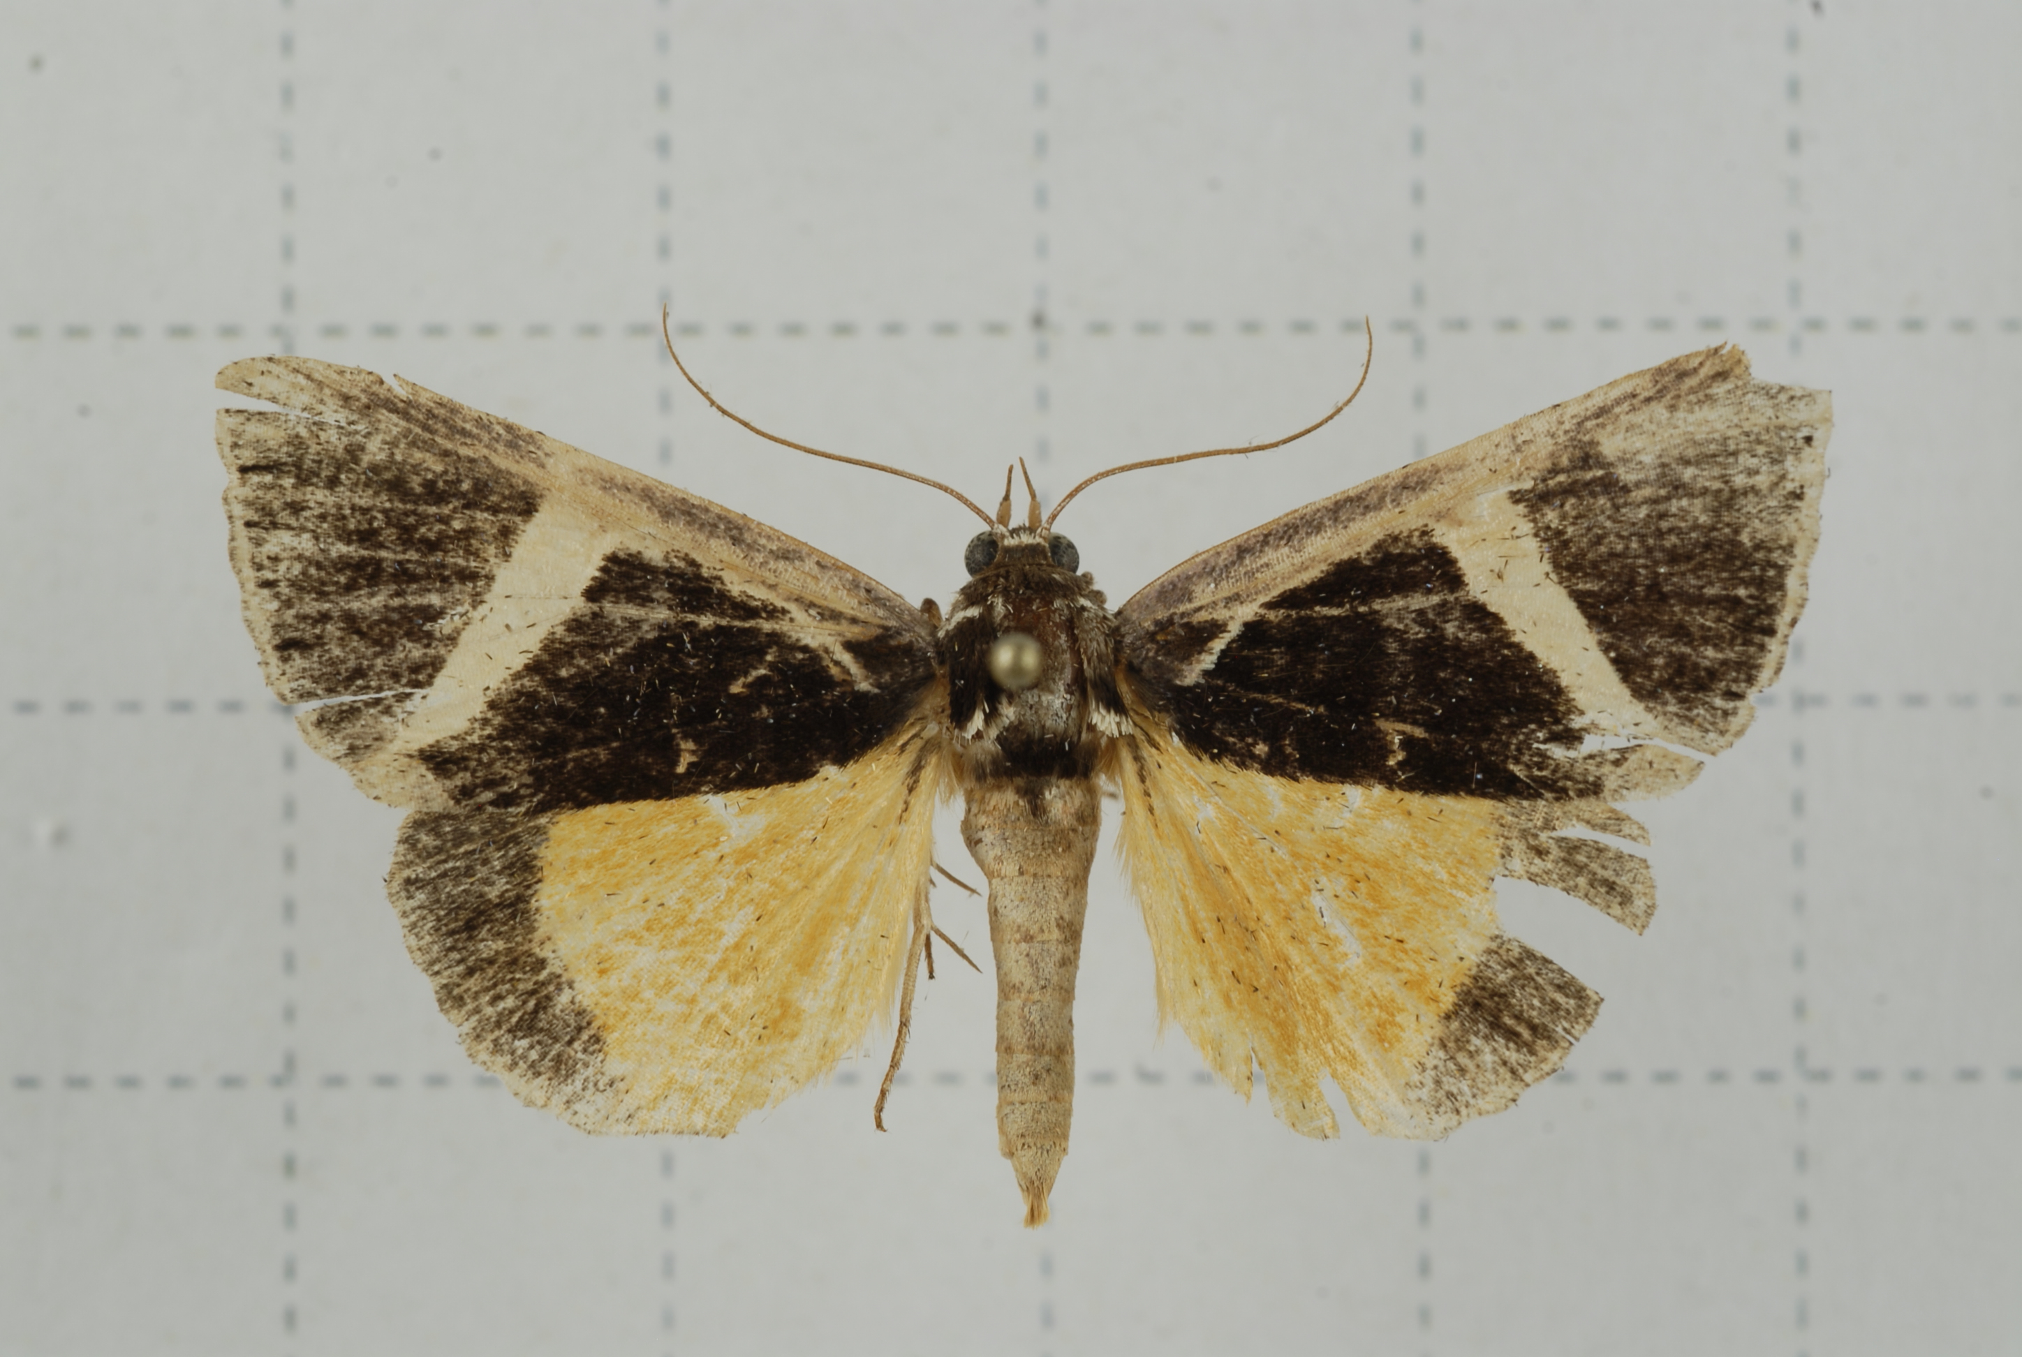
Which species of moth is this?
Fodina contigua
